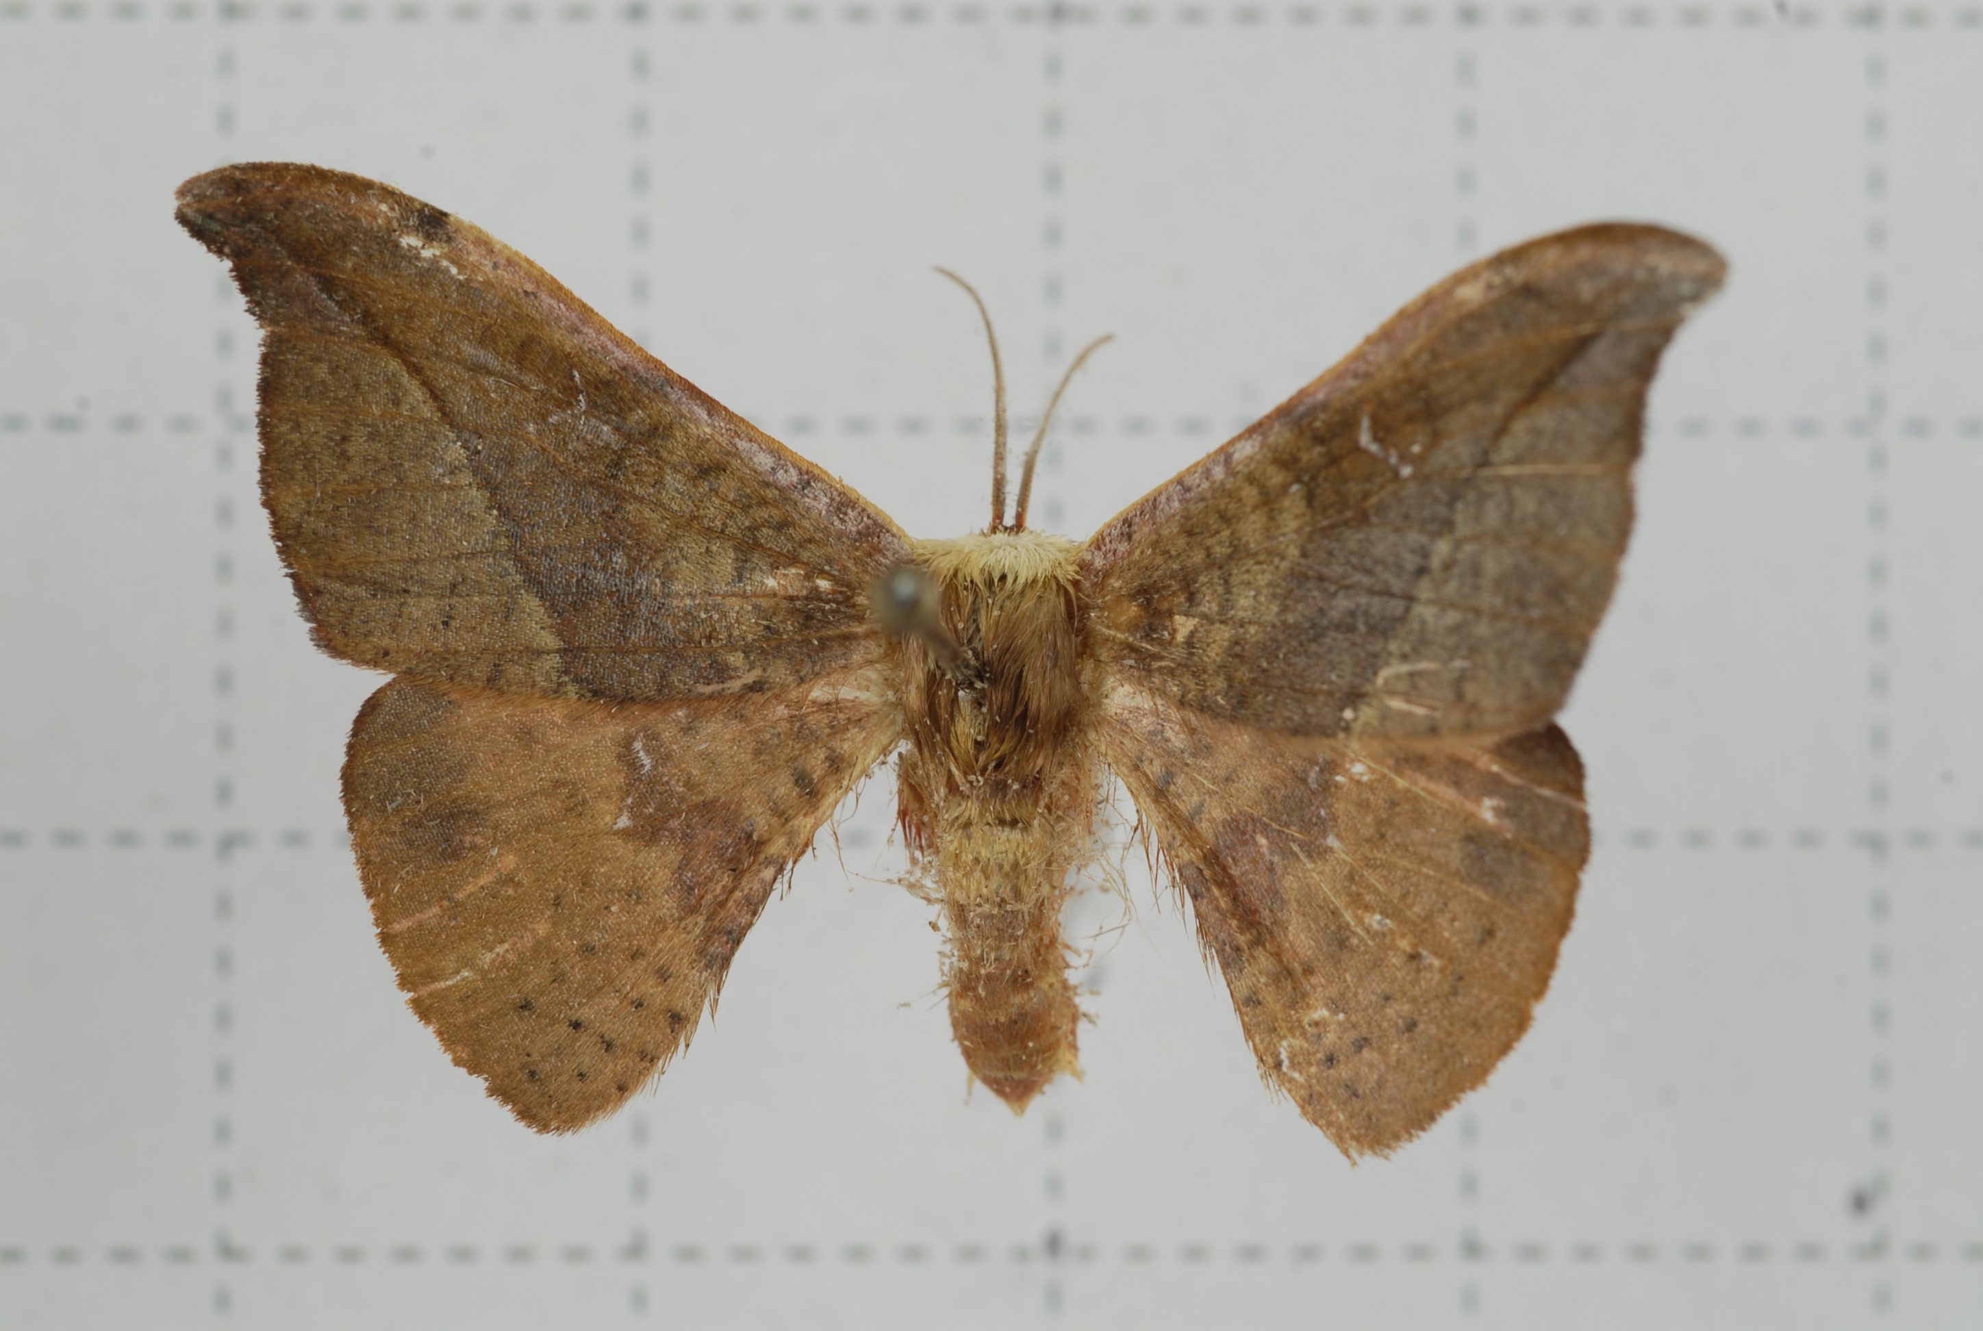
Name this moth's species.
Oreta brunnea
